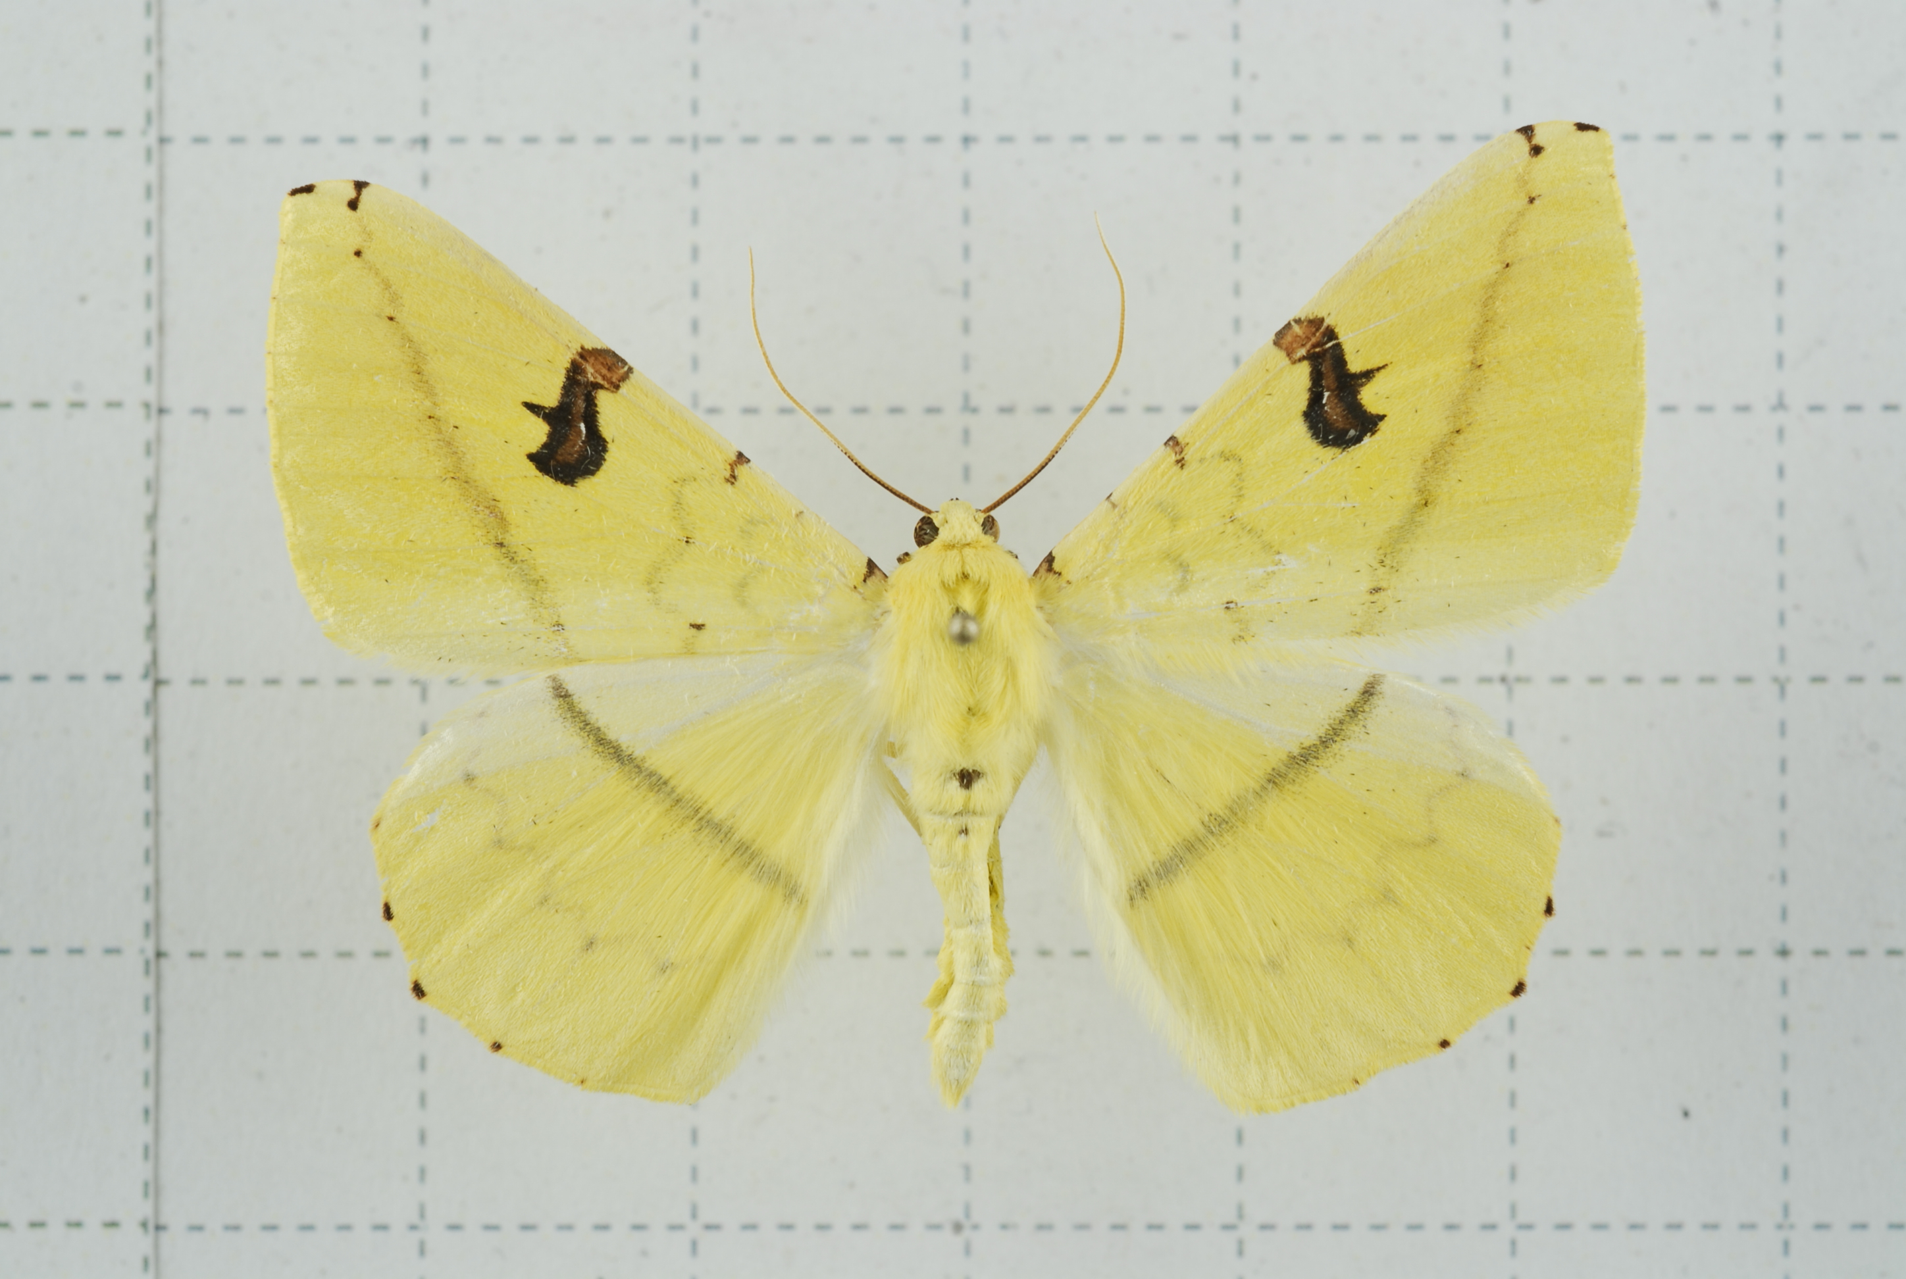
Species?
Opisthograptis moelleri
